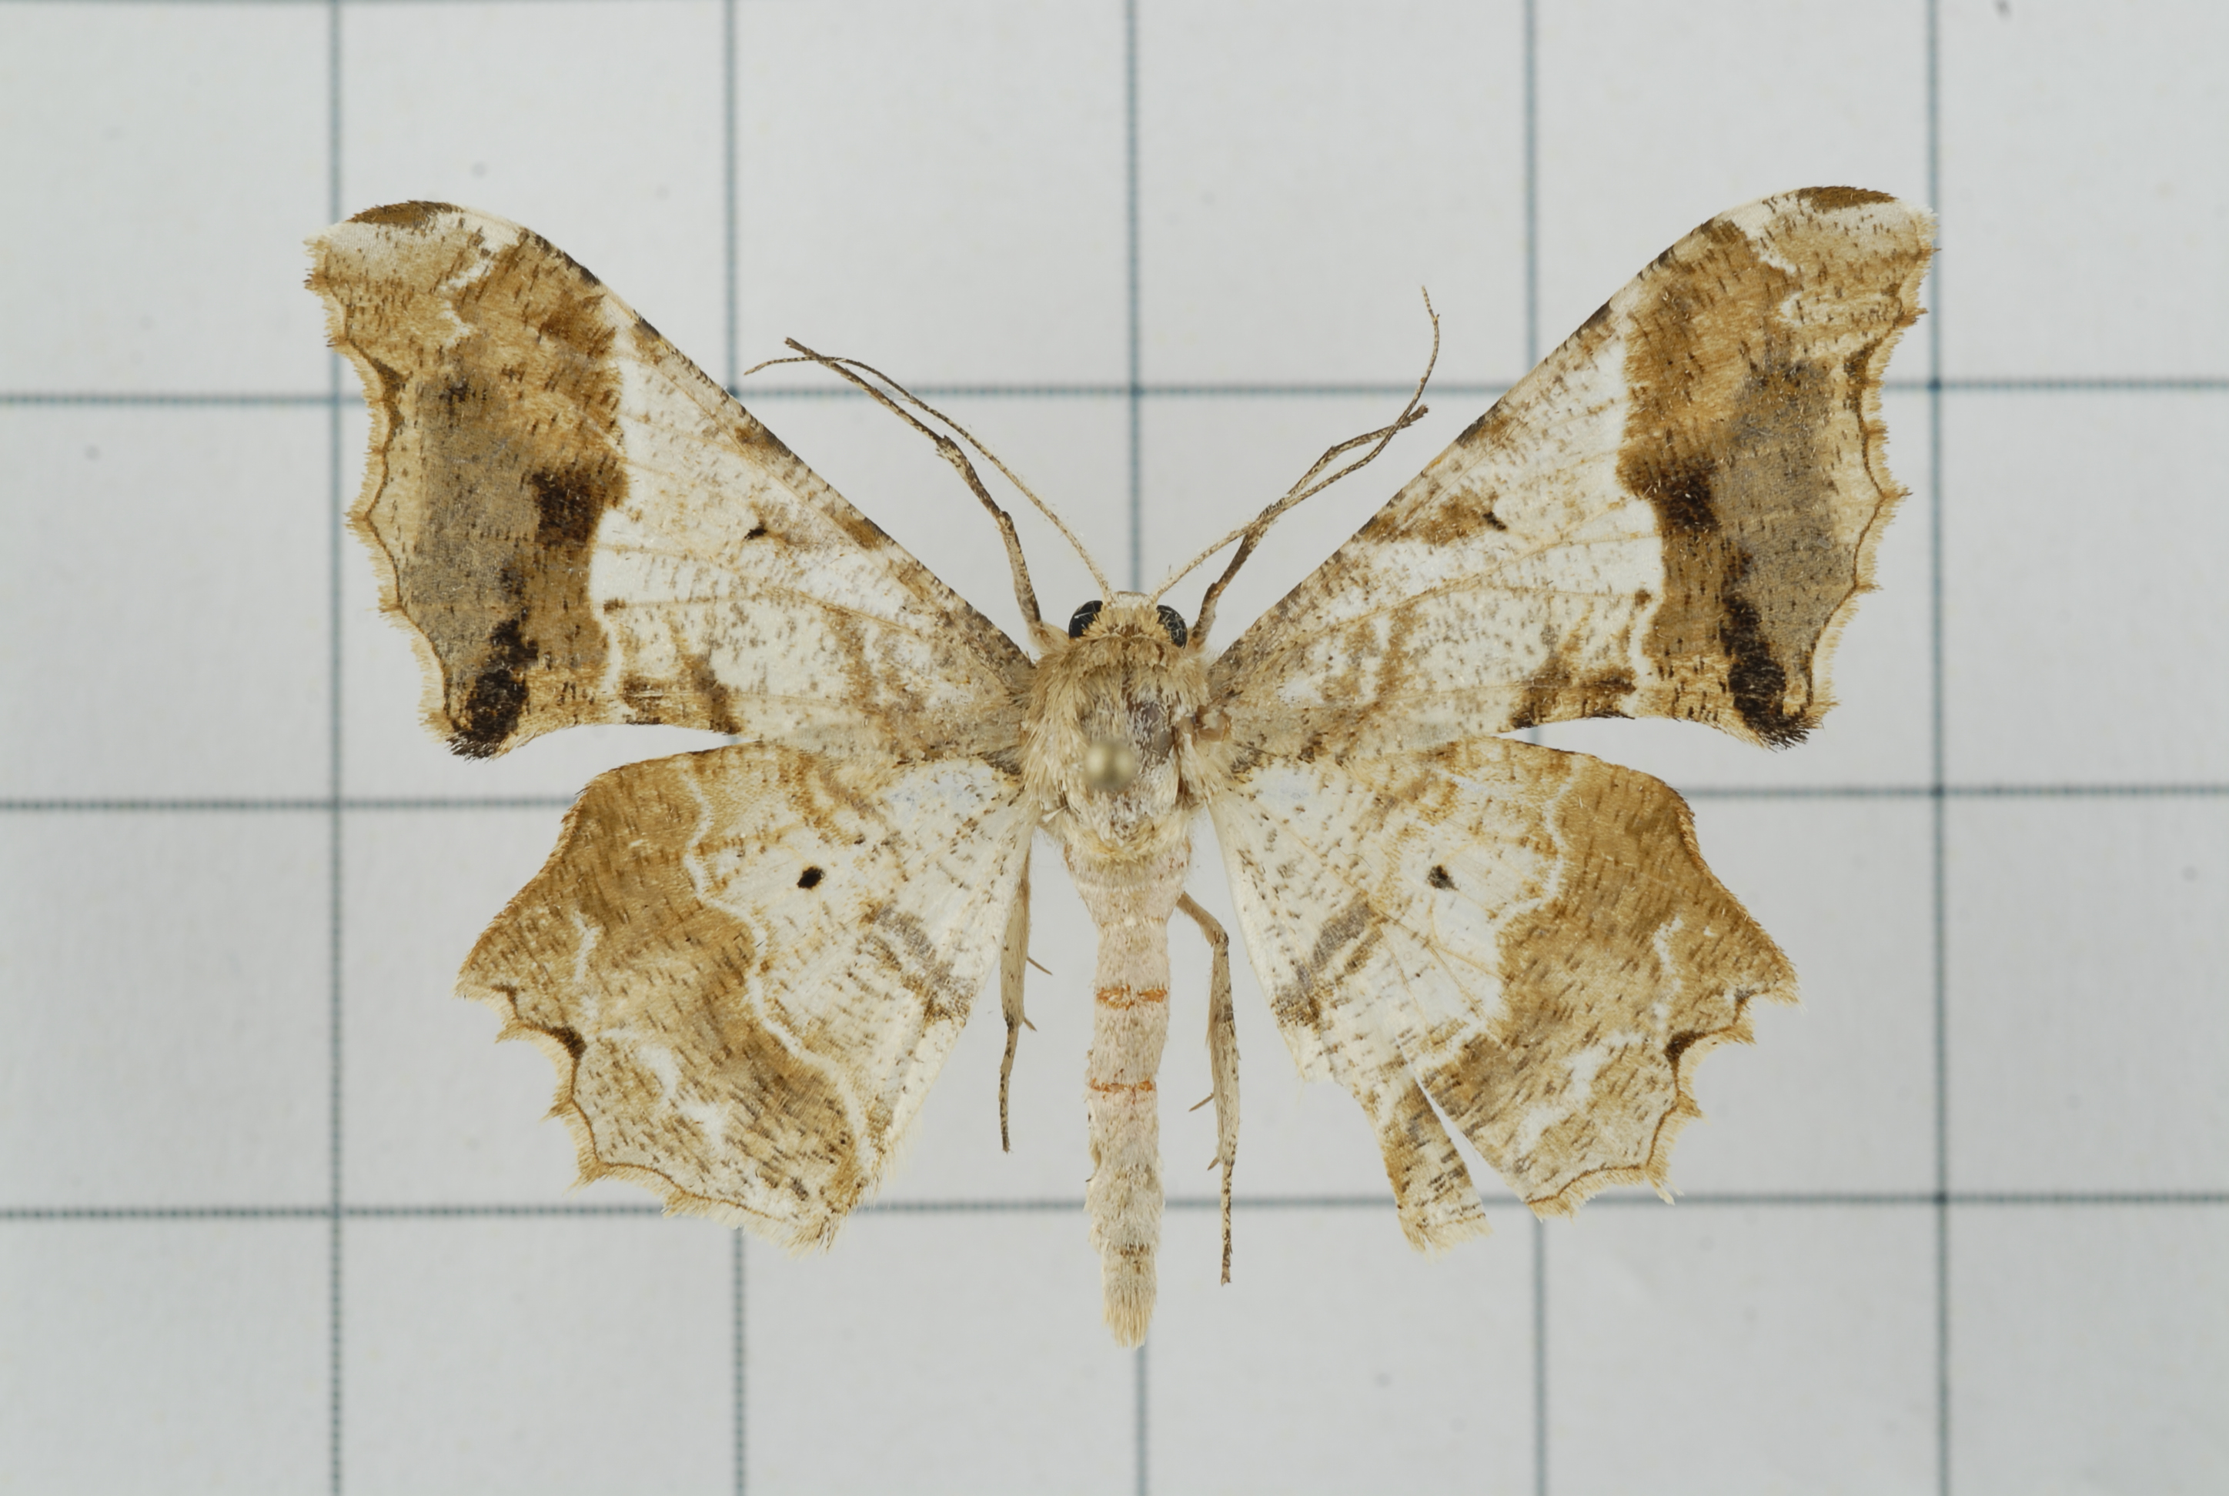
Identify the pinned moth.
Krananda oliveomarginata
